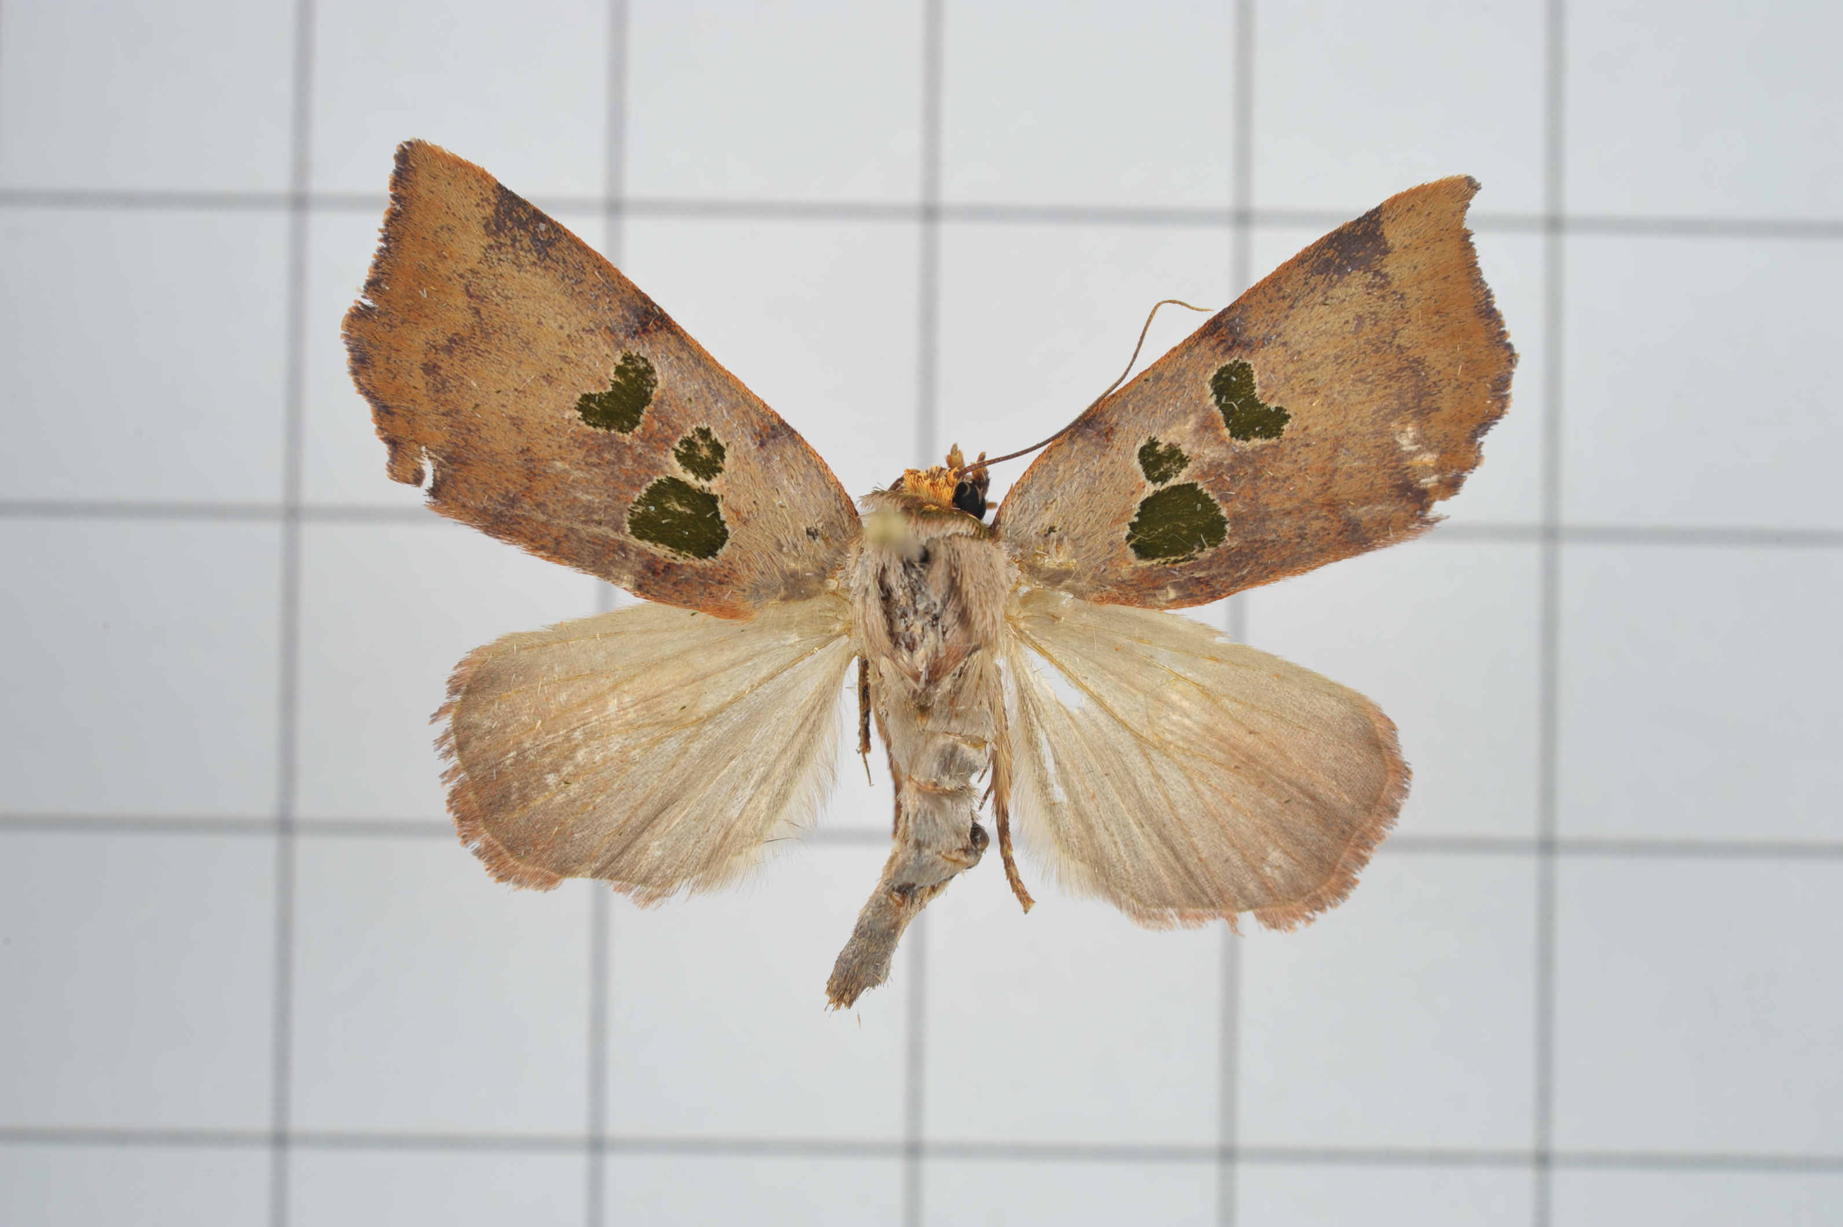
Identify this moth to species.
Xenochroa trimacula
